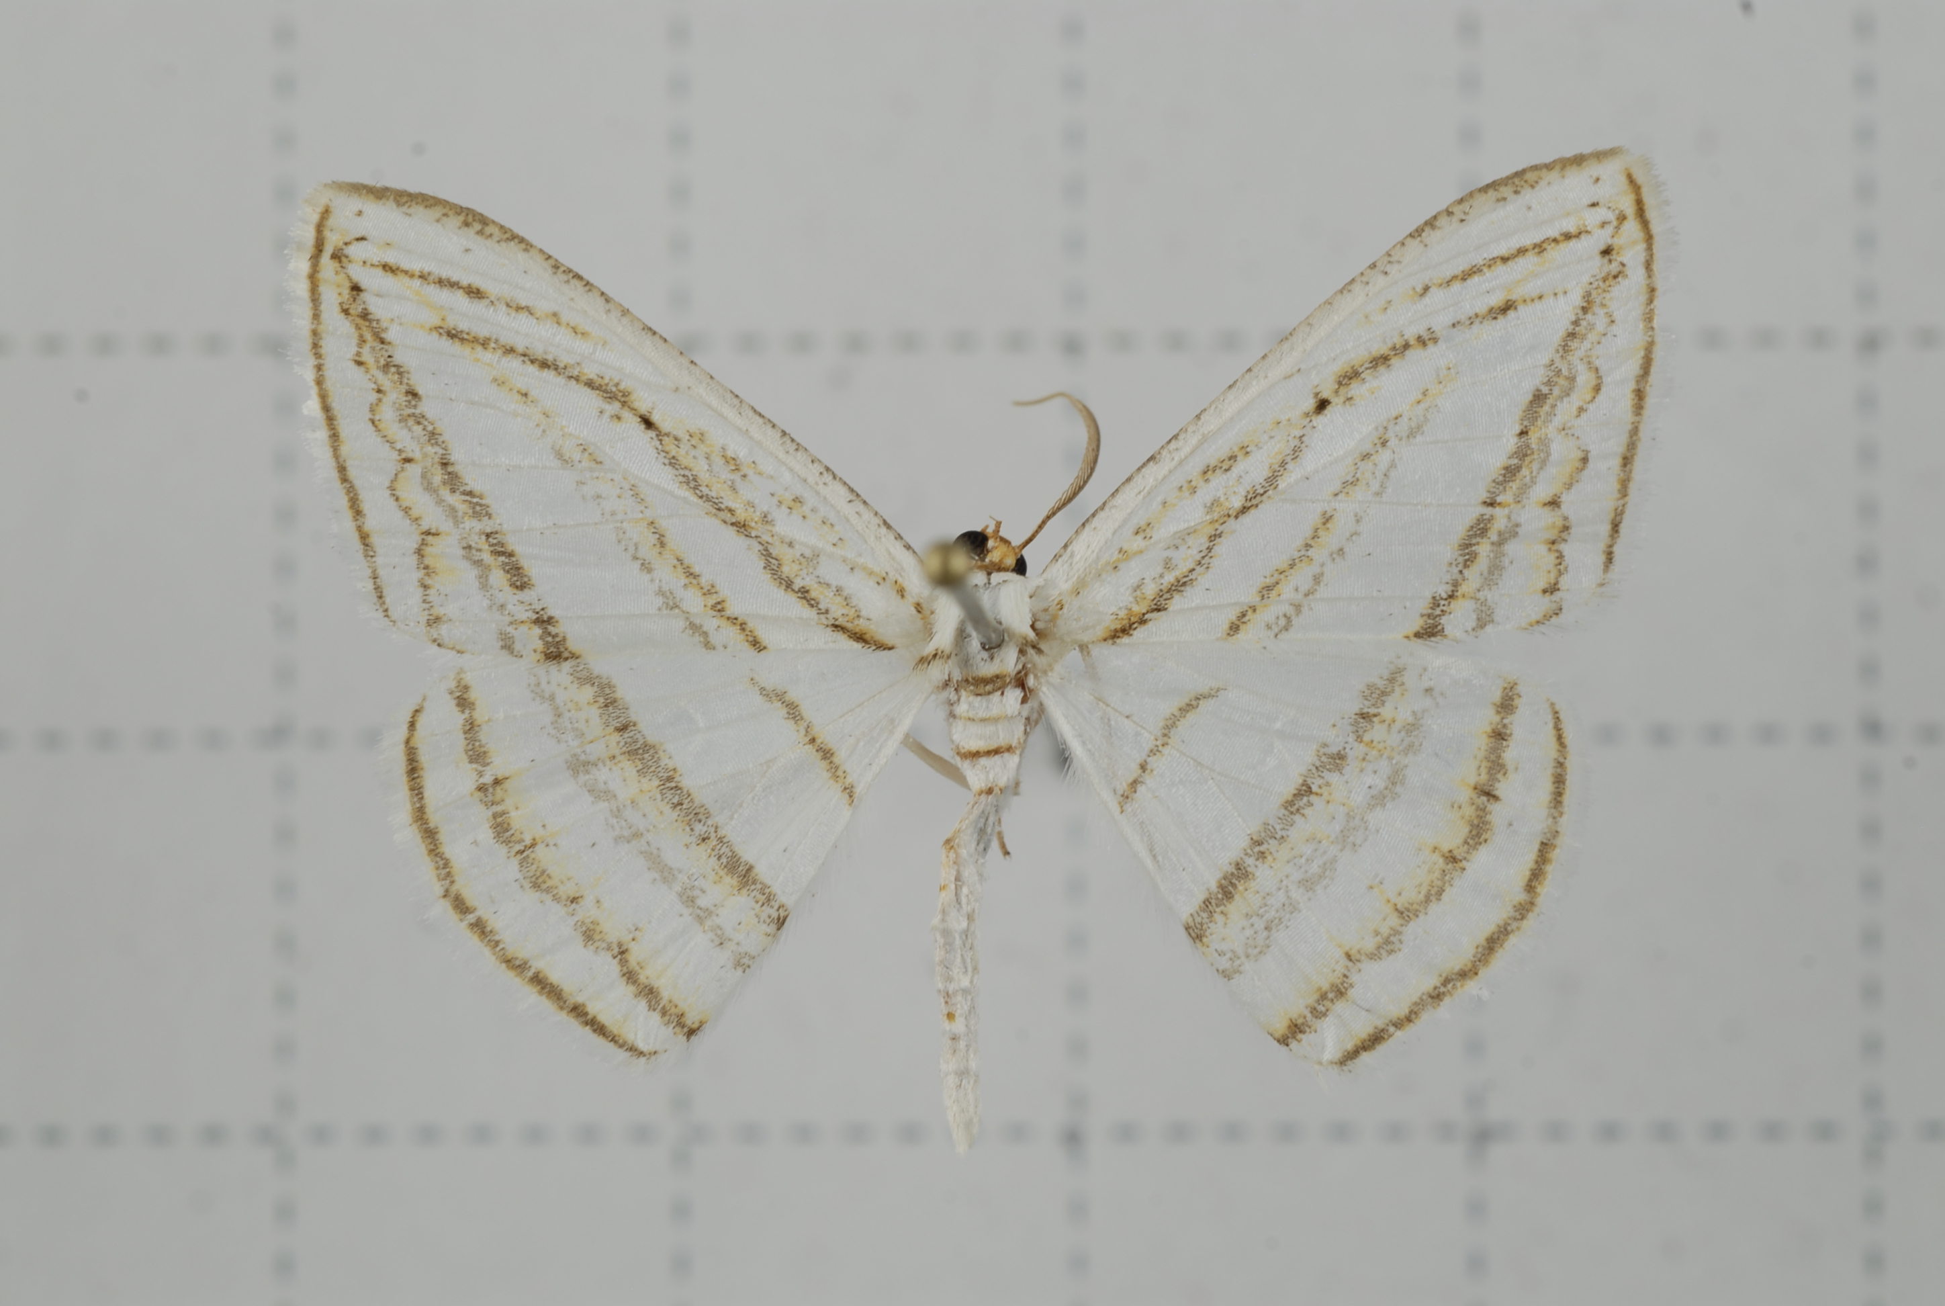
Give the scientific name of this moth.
Orthocabera sericea sericea
